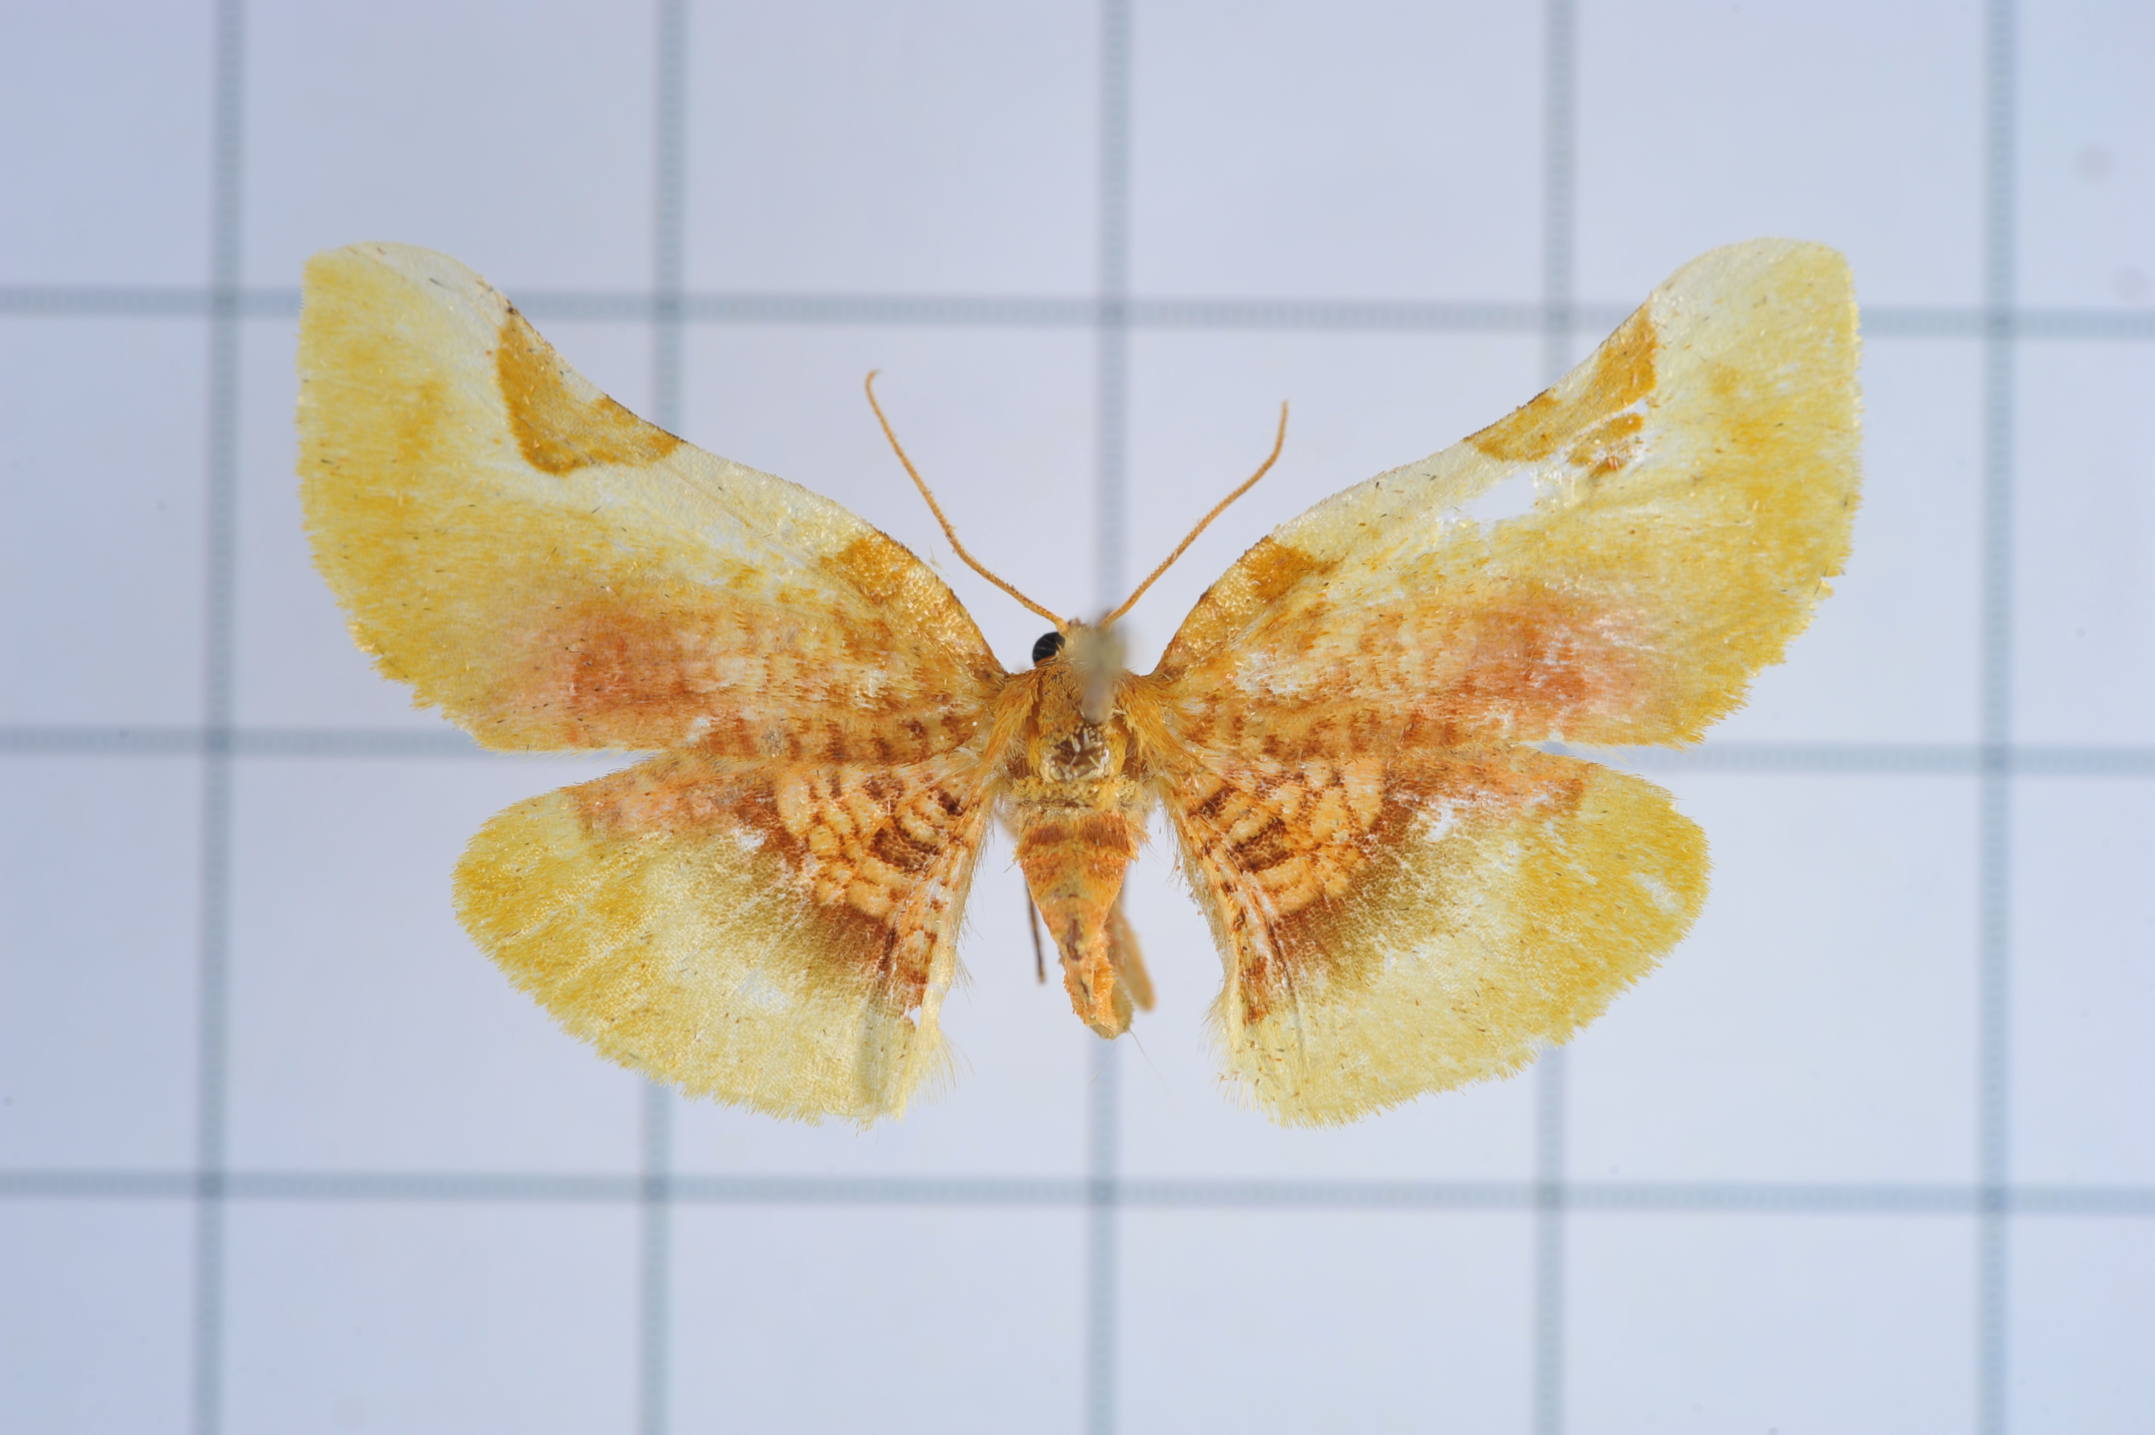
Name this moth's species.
Pyrinioides sinuosus
